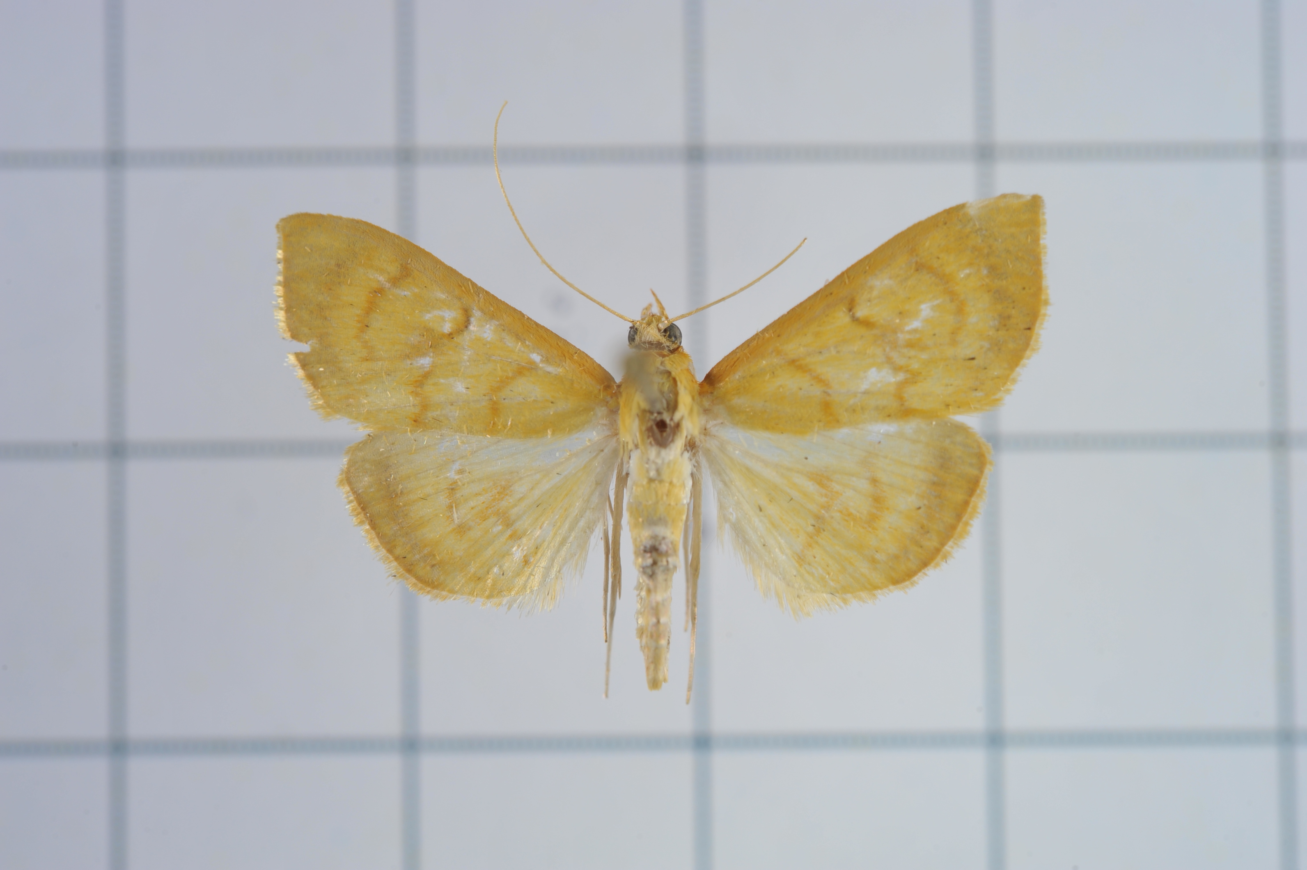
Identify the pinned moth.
Ecpyrrhorrhoe celatalis
